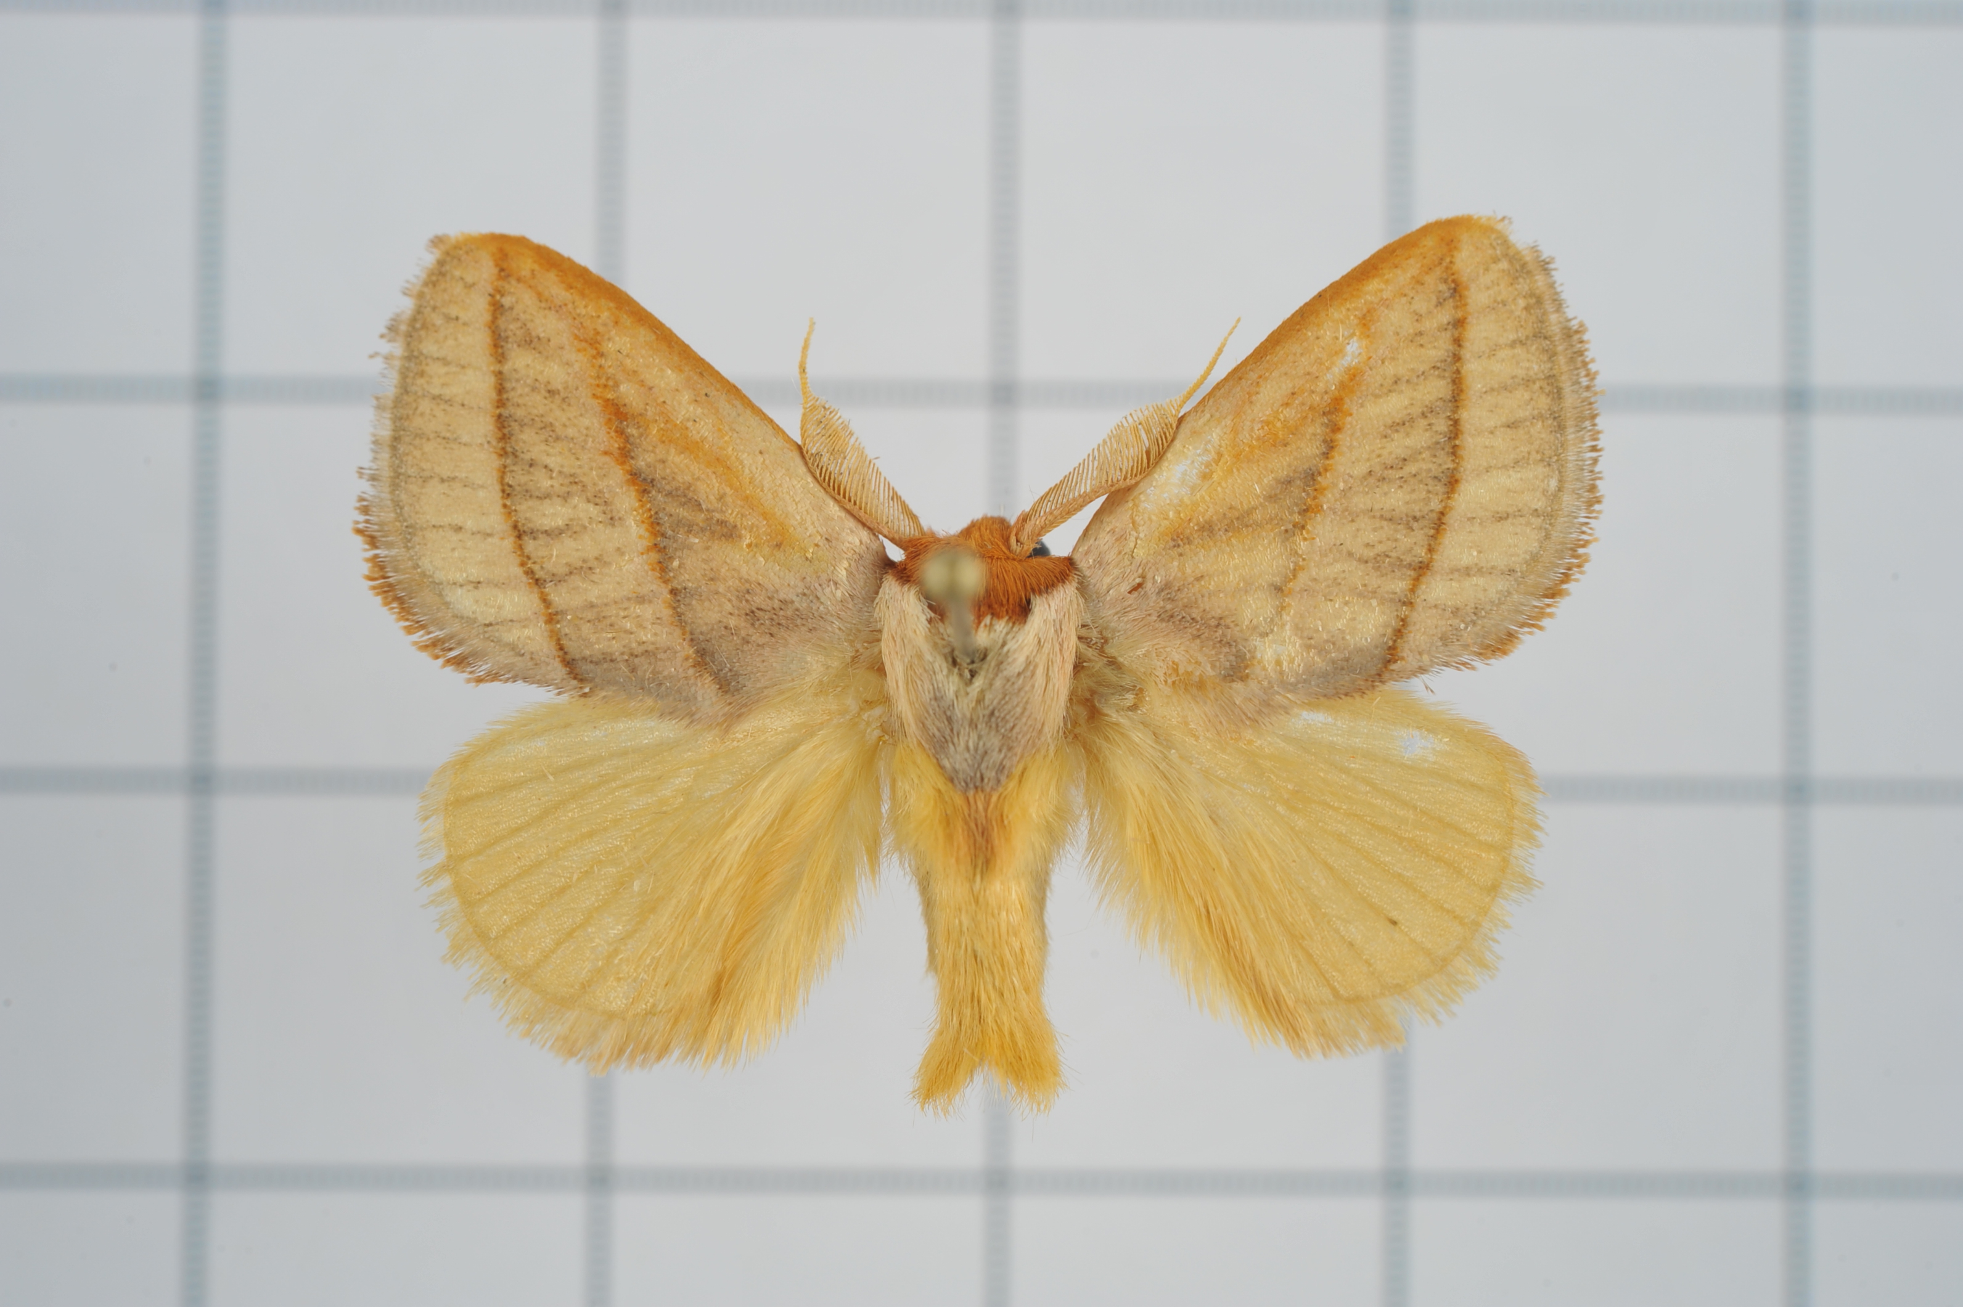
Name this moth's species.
Cania heppneri
